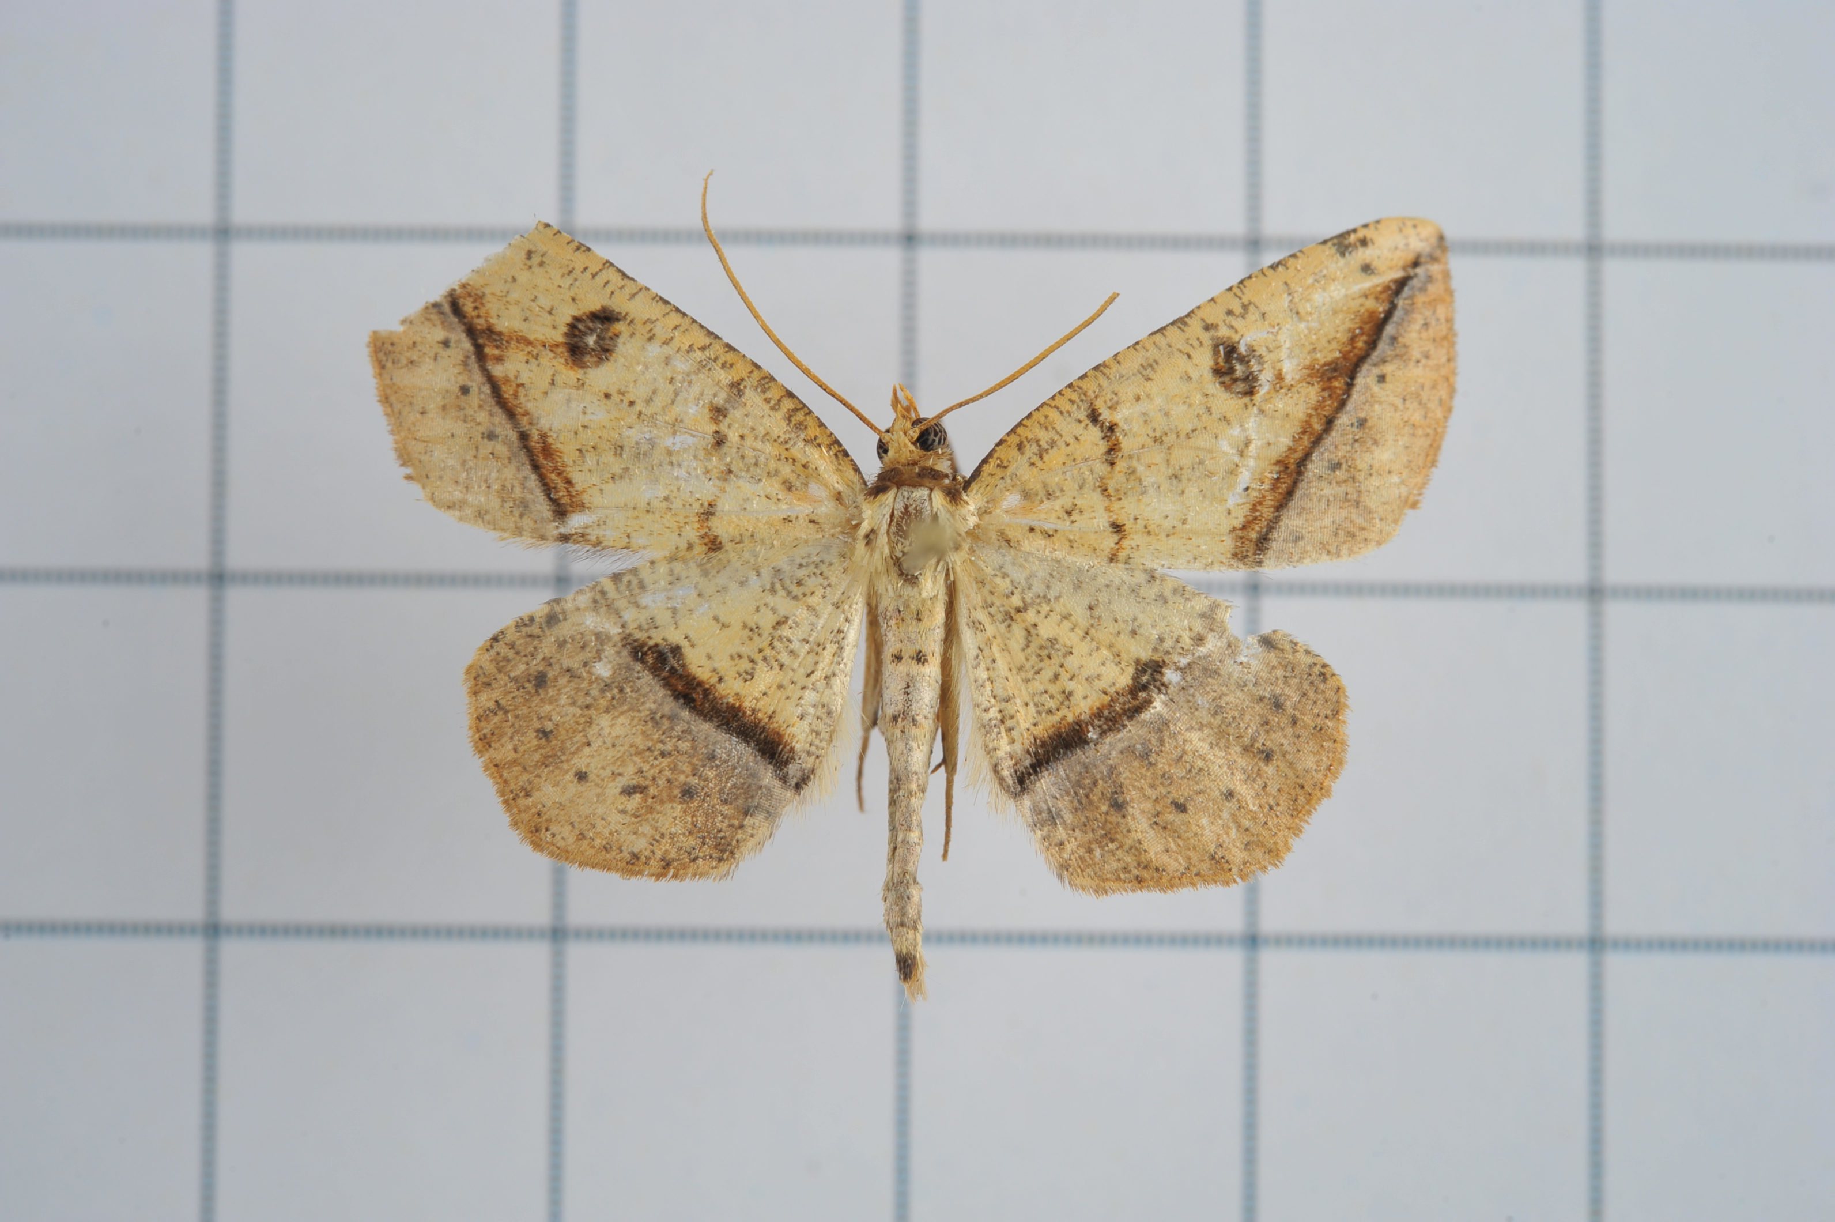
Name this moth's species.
Entomopteryx rubridisca
